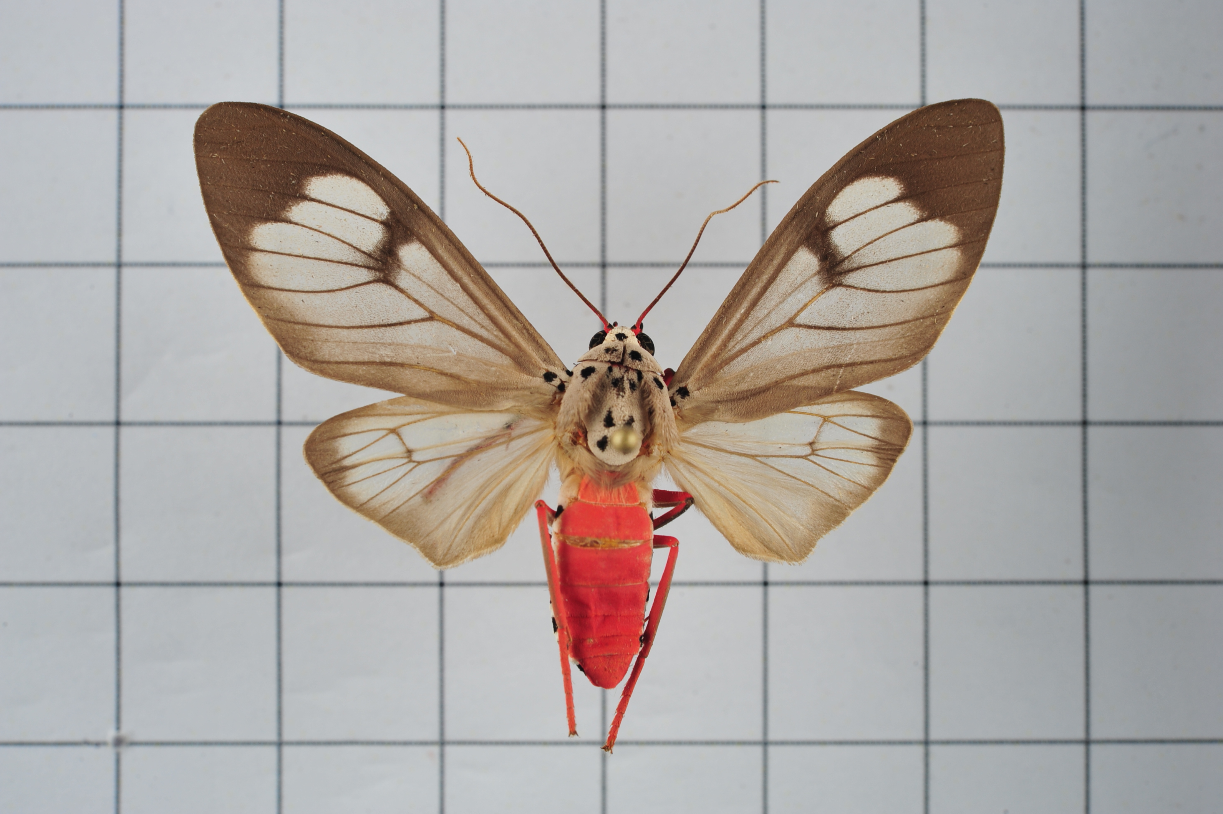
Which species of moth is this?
Amerila astreus
